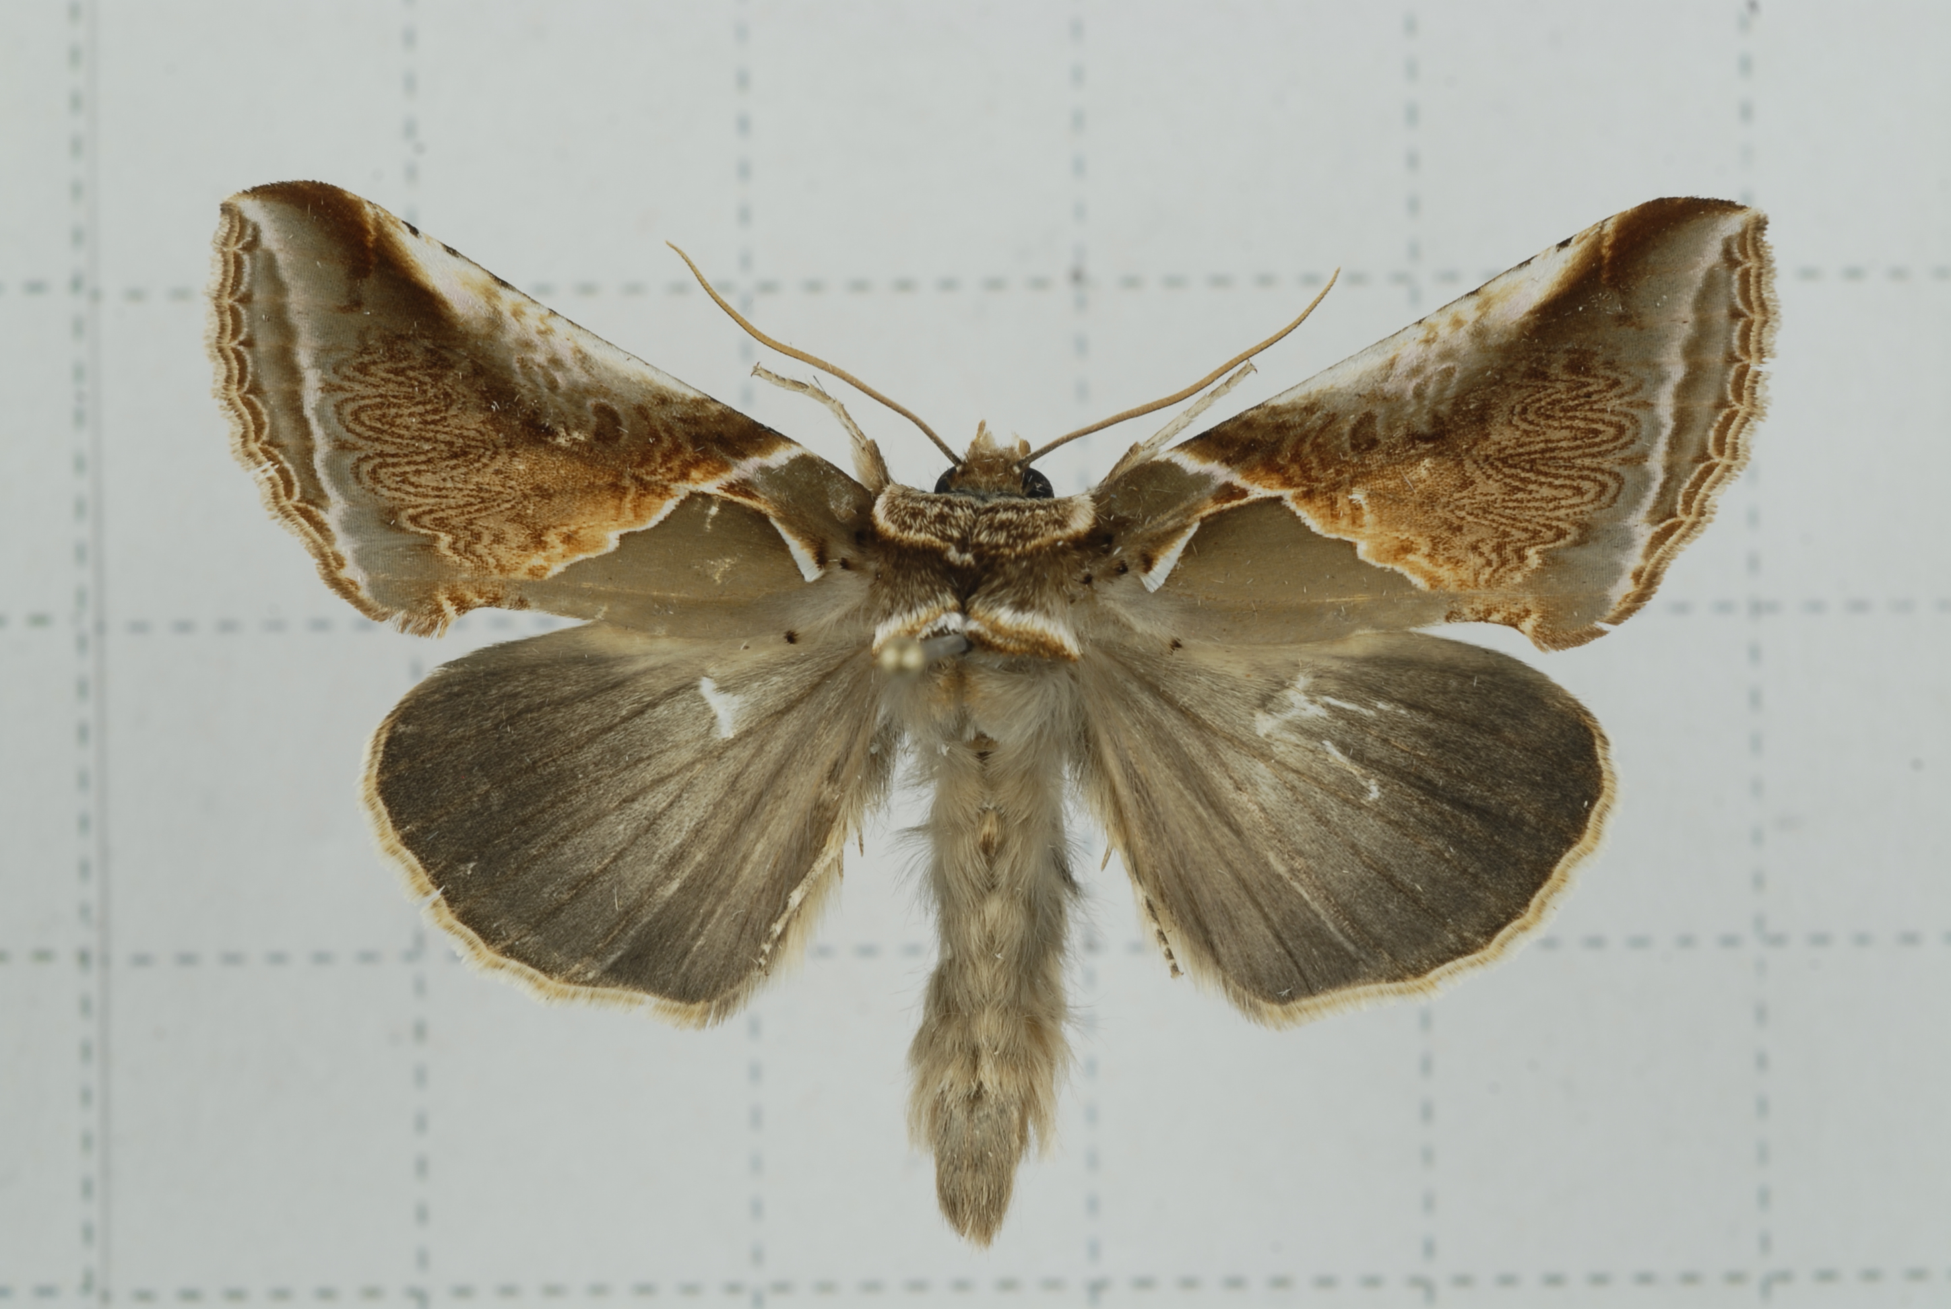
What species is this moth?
Habrosyne indica formosana
